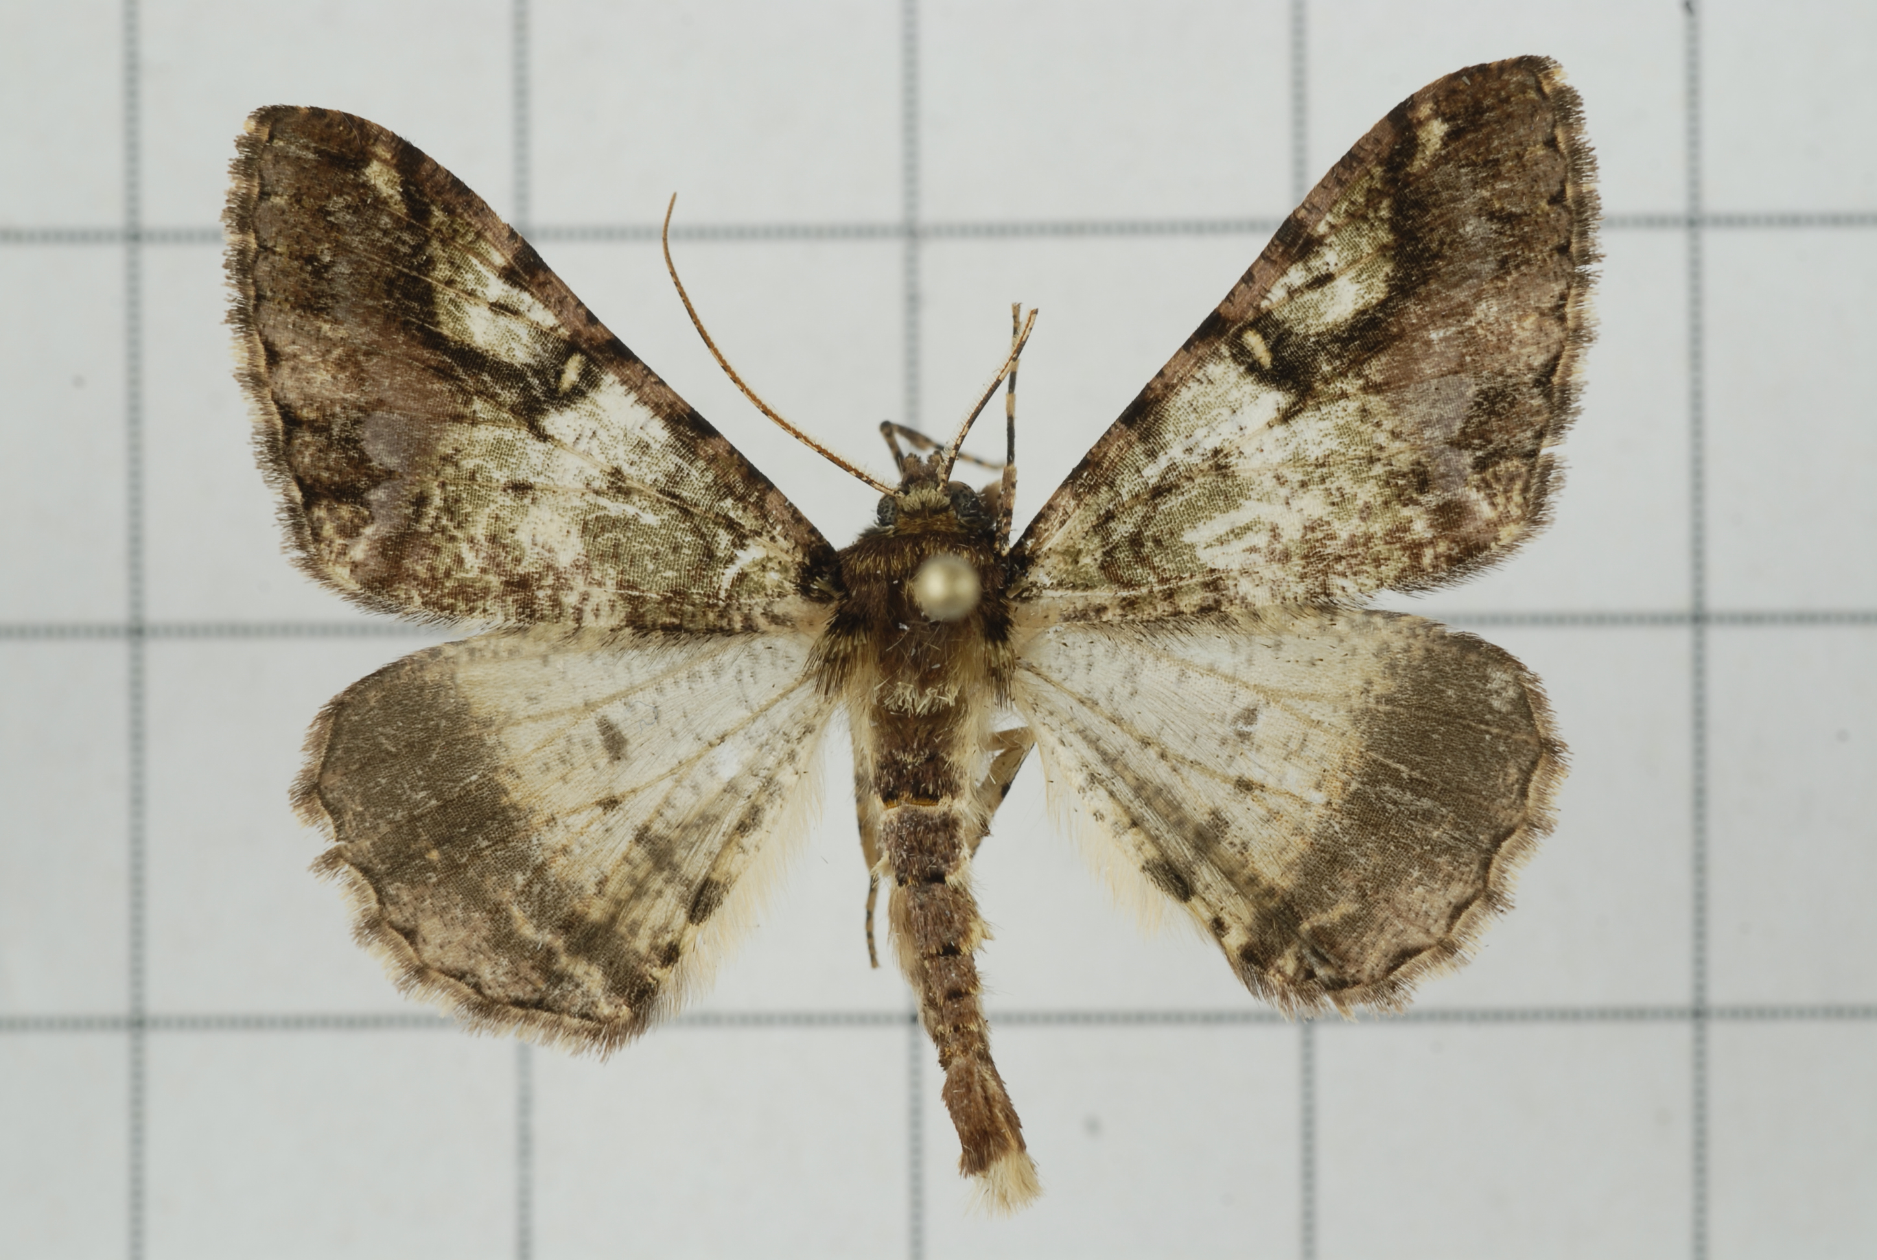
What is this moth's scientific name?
Gasterocome pannosaria orta
